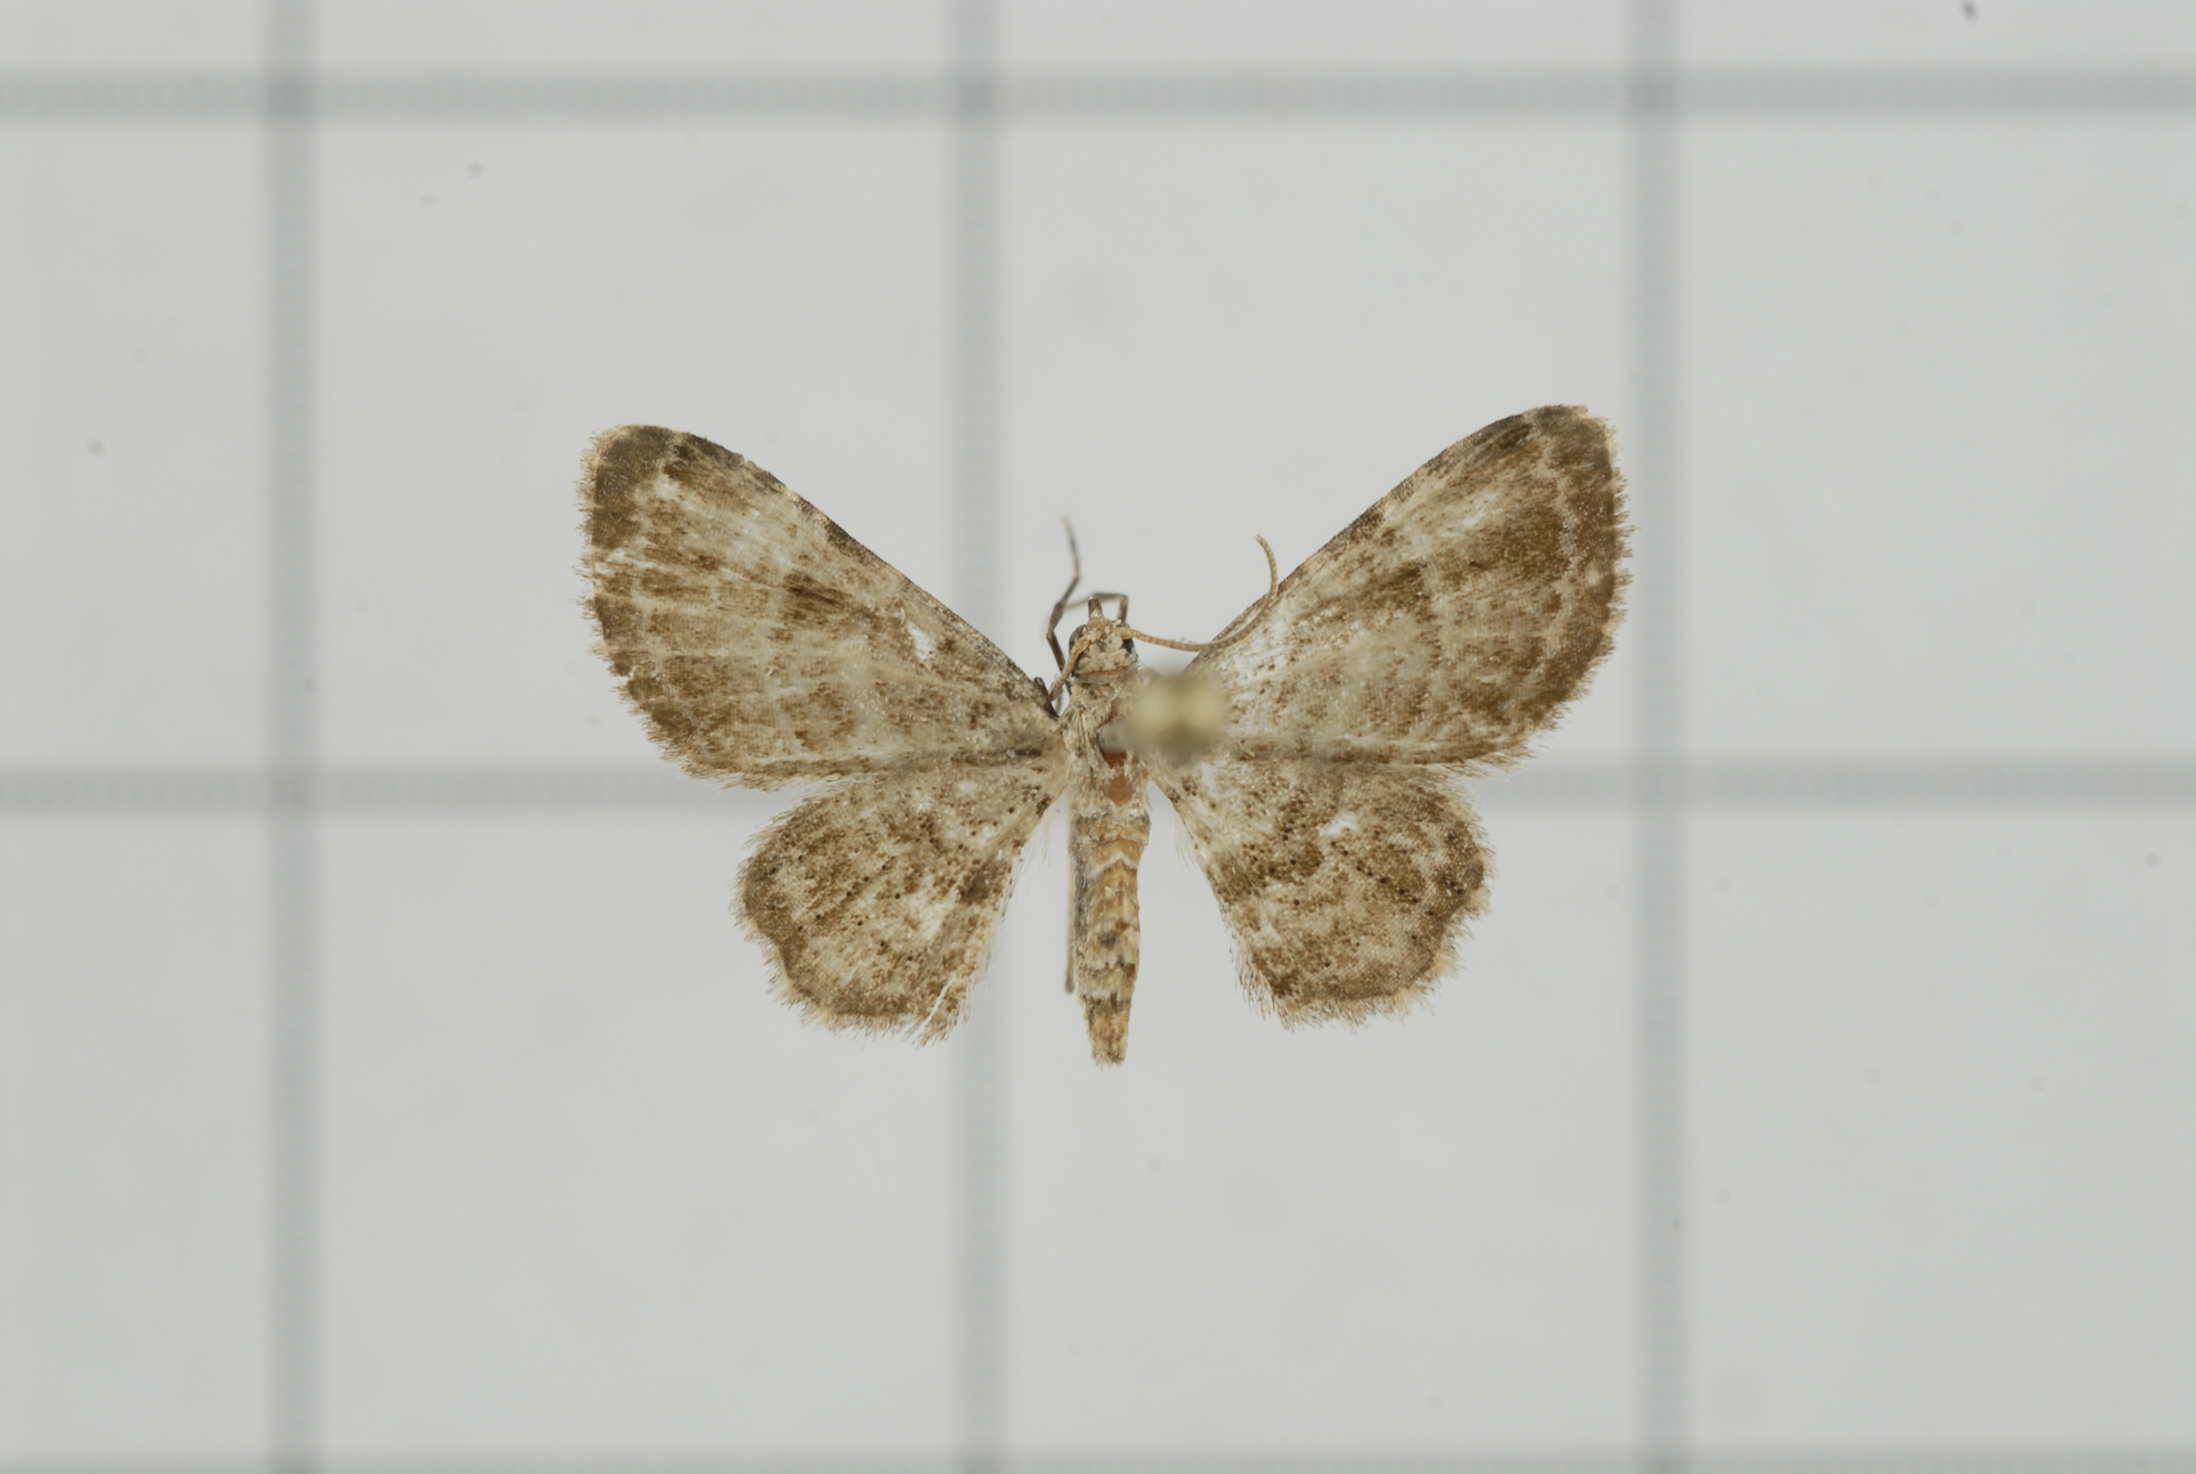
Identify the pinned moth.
Bosara kadooriensis
